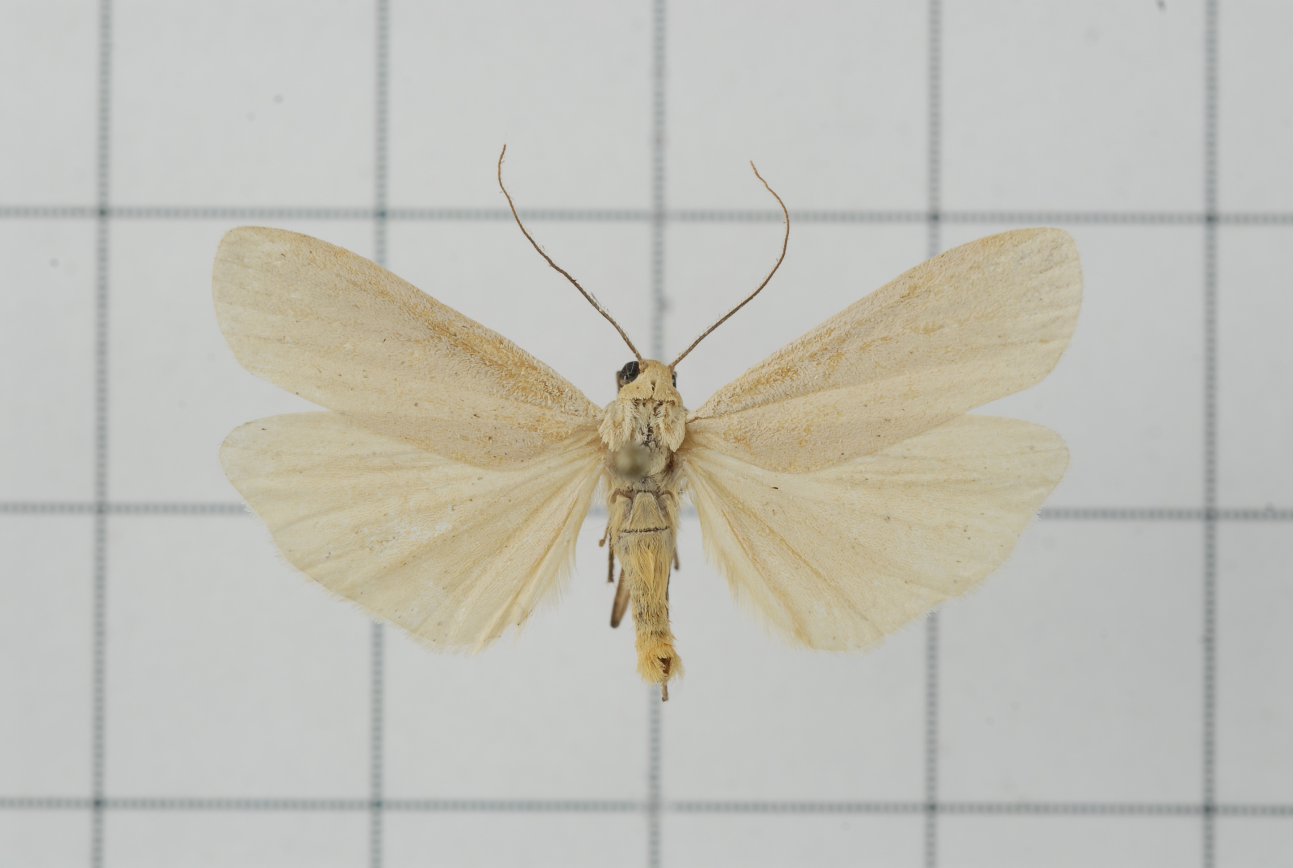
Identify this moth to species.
Eilema ranrunensis
